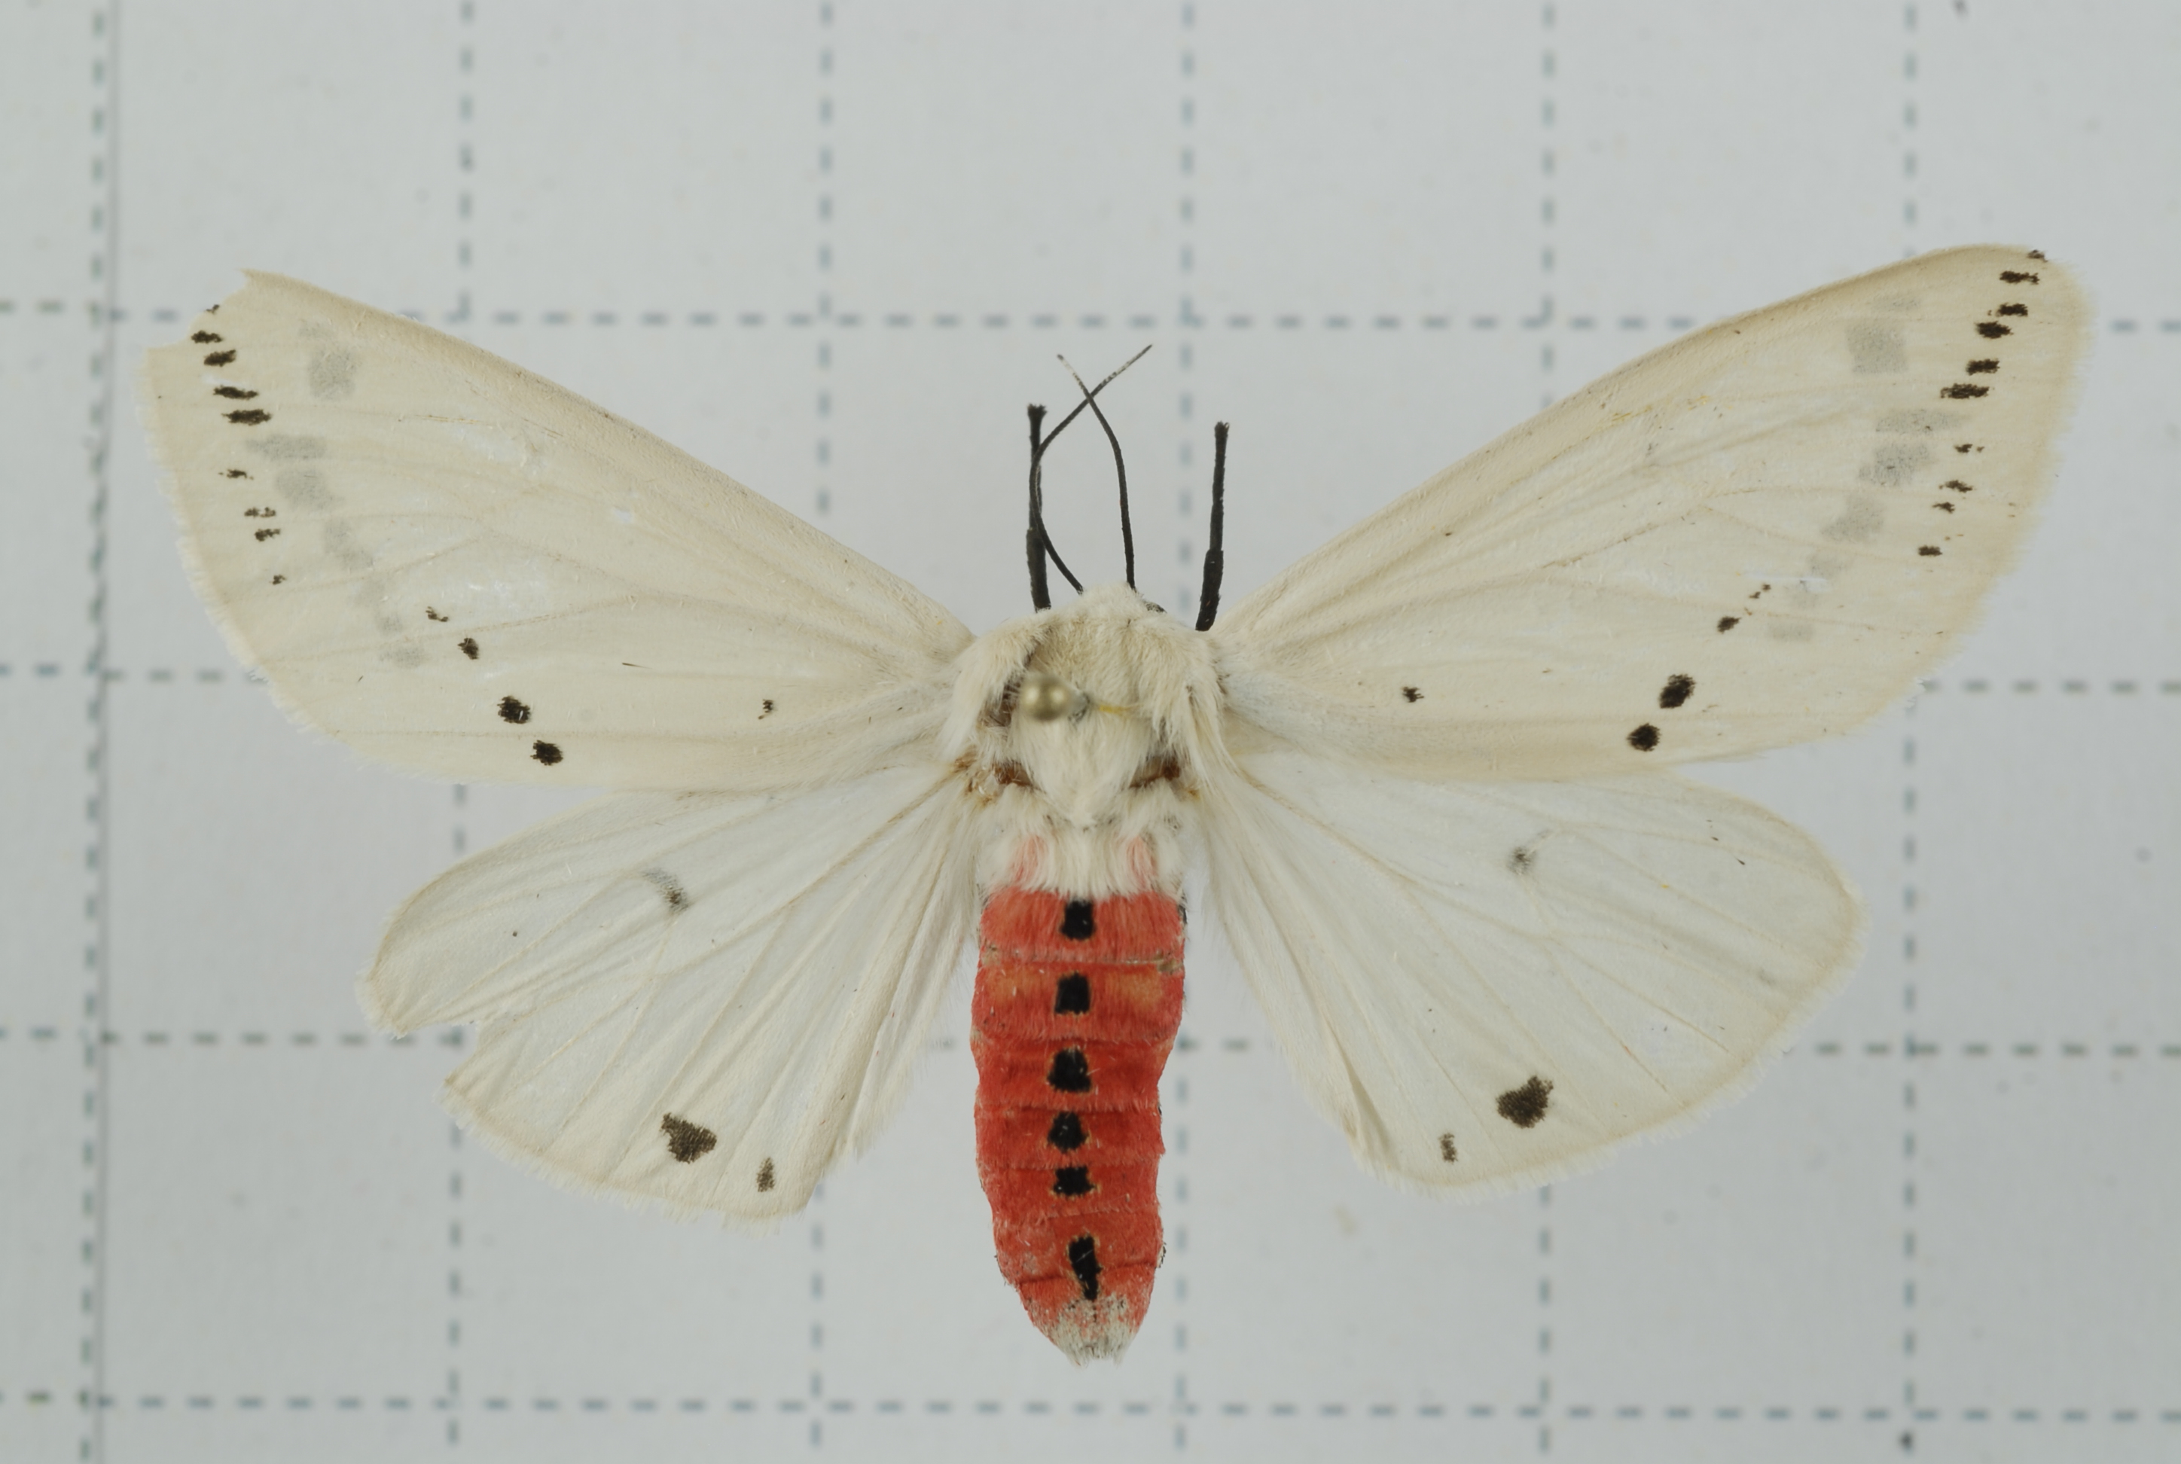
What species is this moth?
Spilarctia subcarnea
